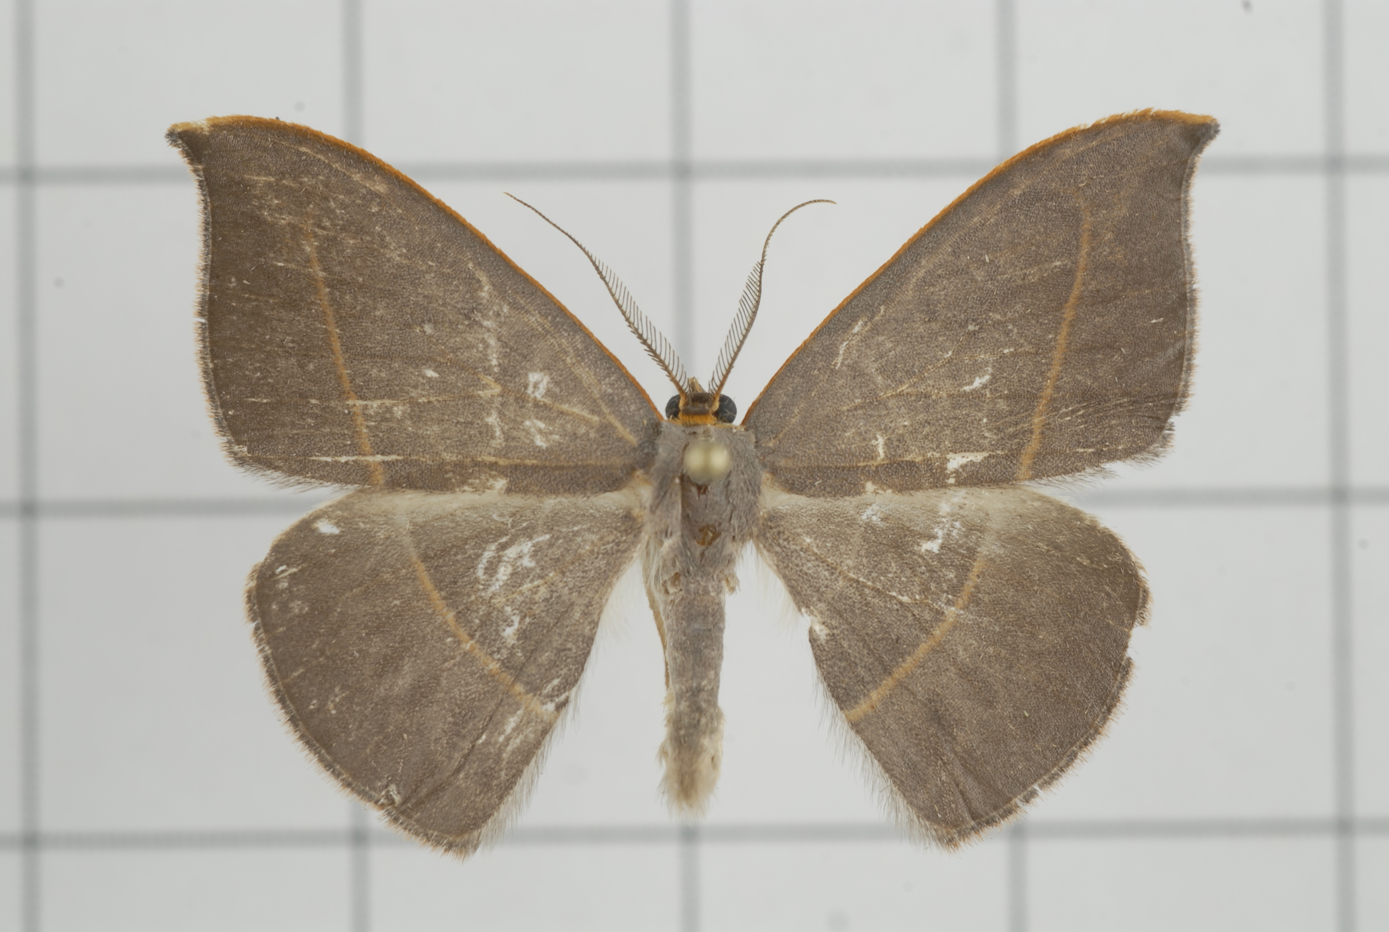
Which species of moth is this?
Microblepsis violacea
